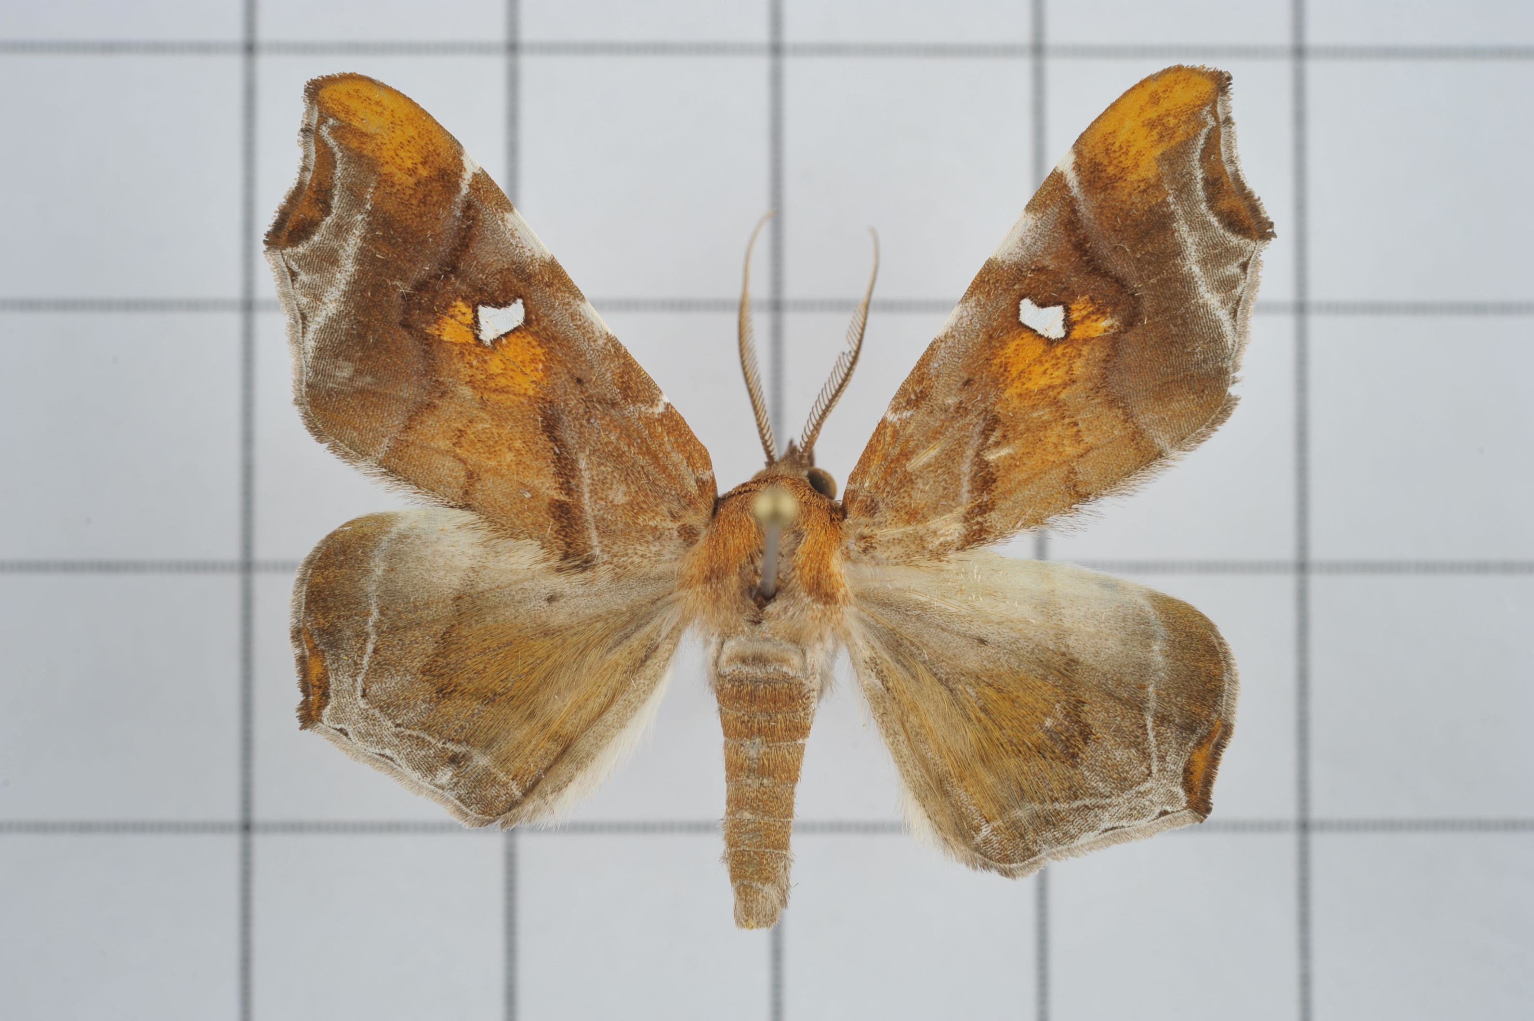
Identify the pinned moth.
Episparis taiwana
